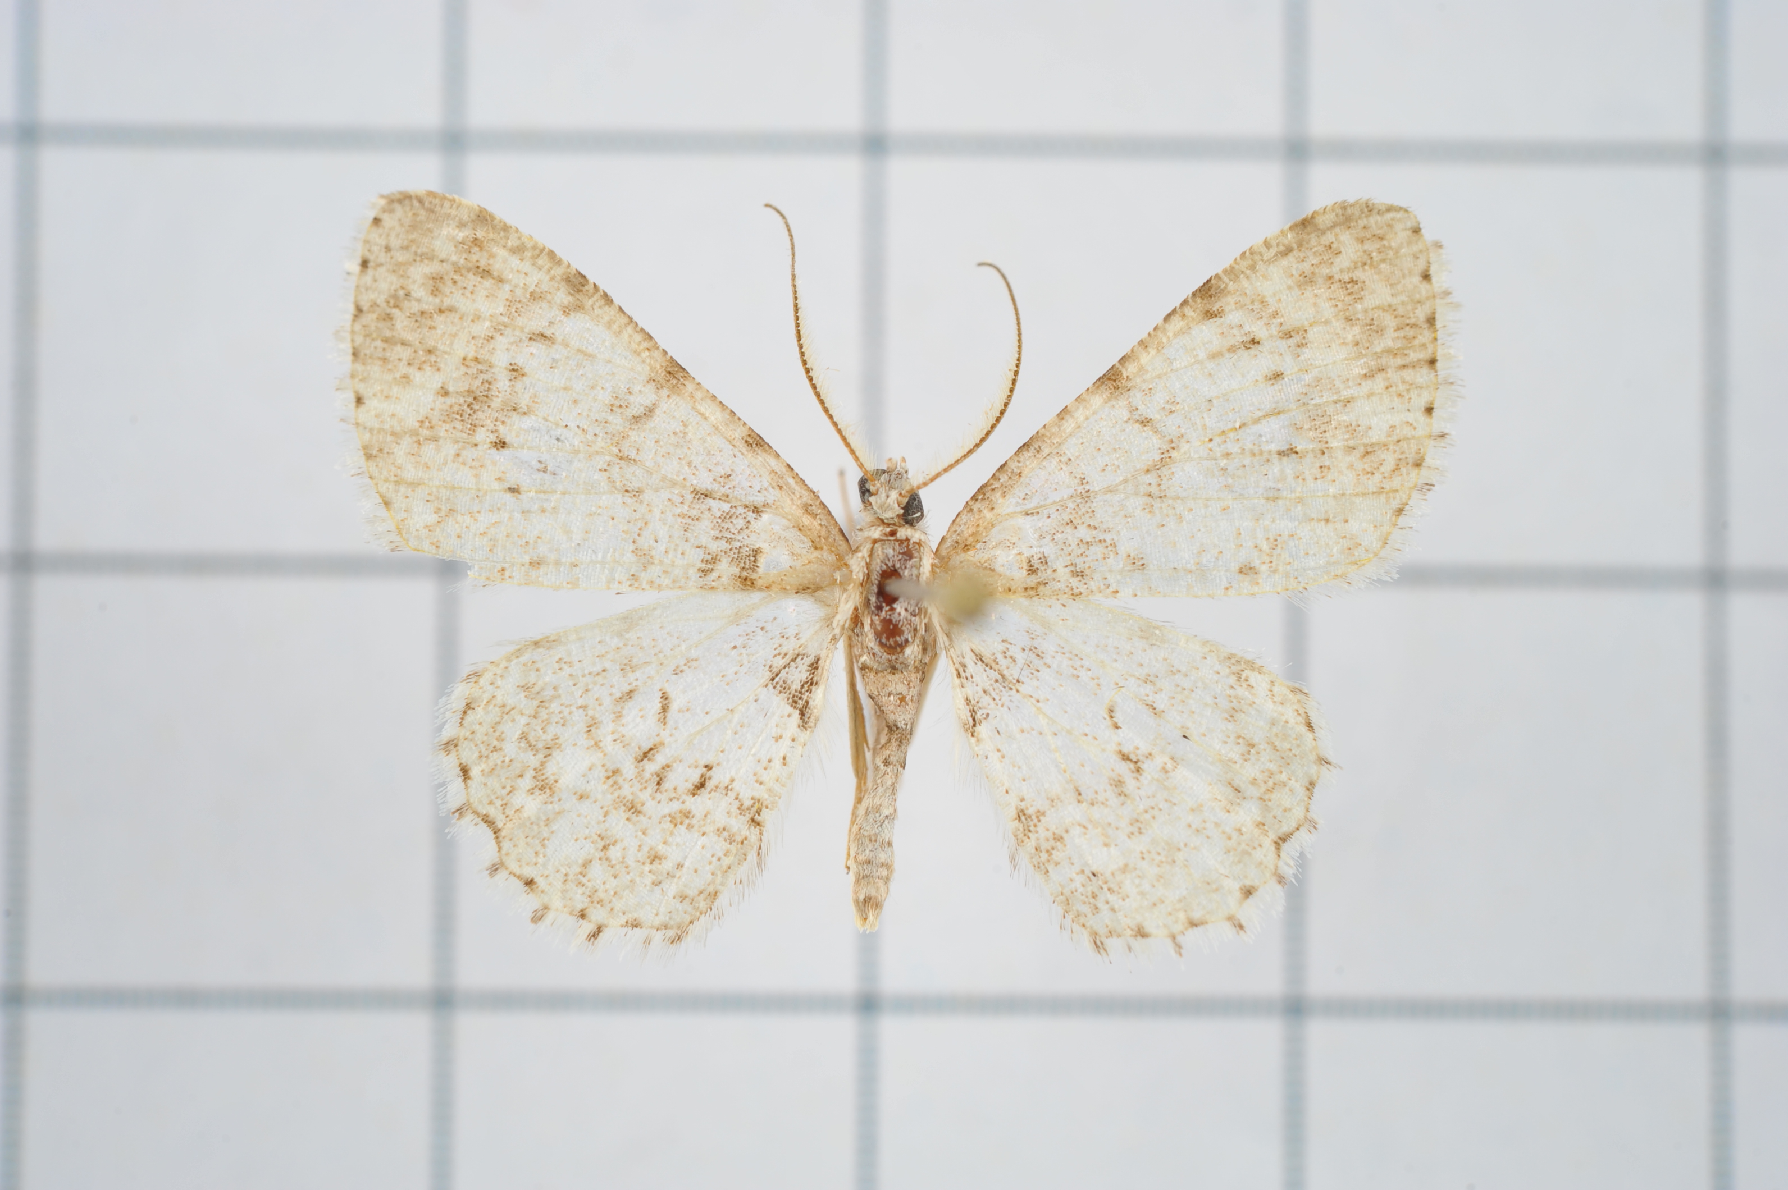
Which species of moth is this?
Myrioblephara simplaria simplaria
